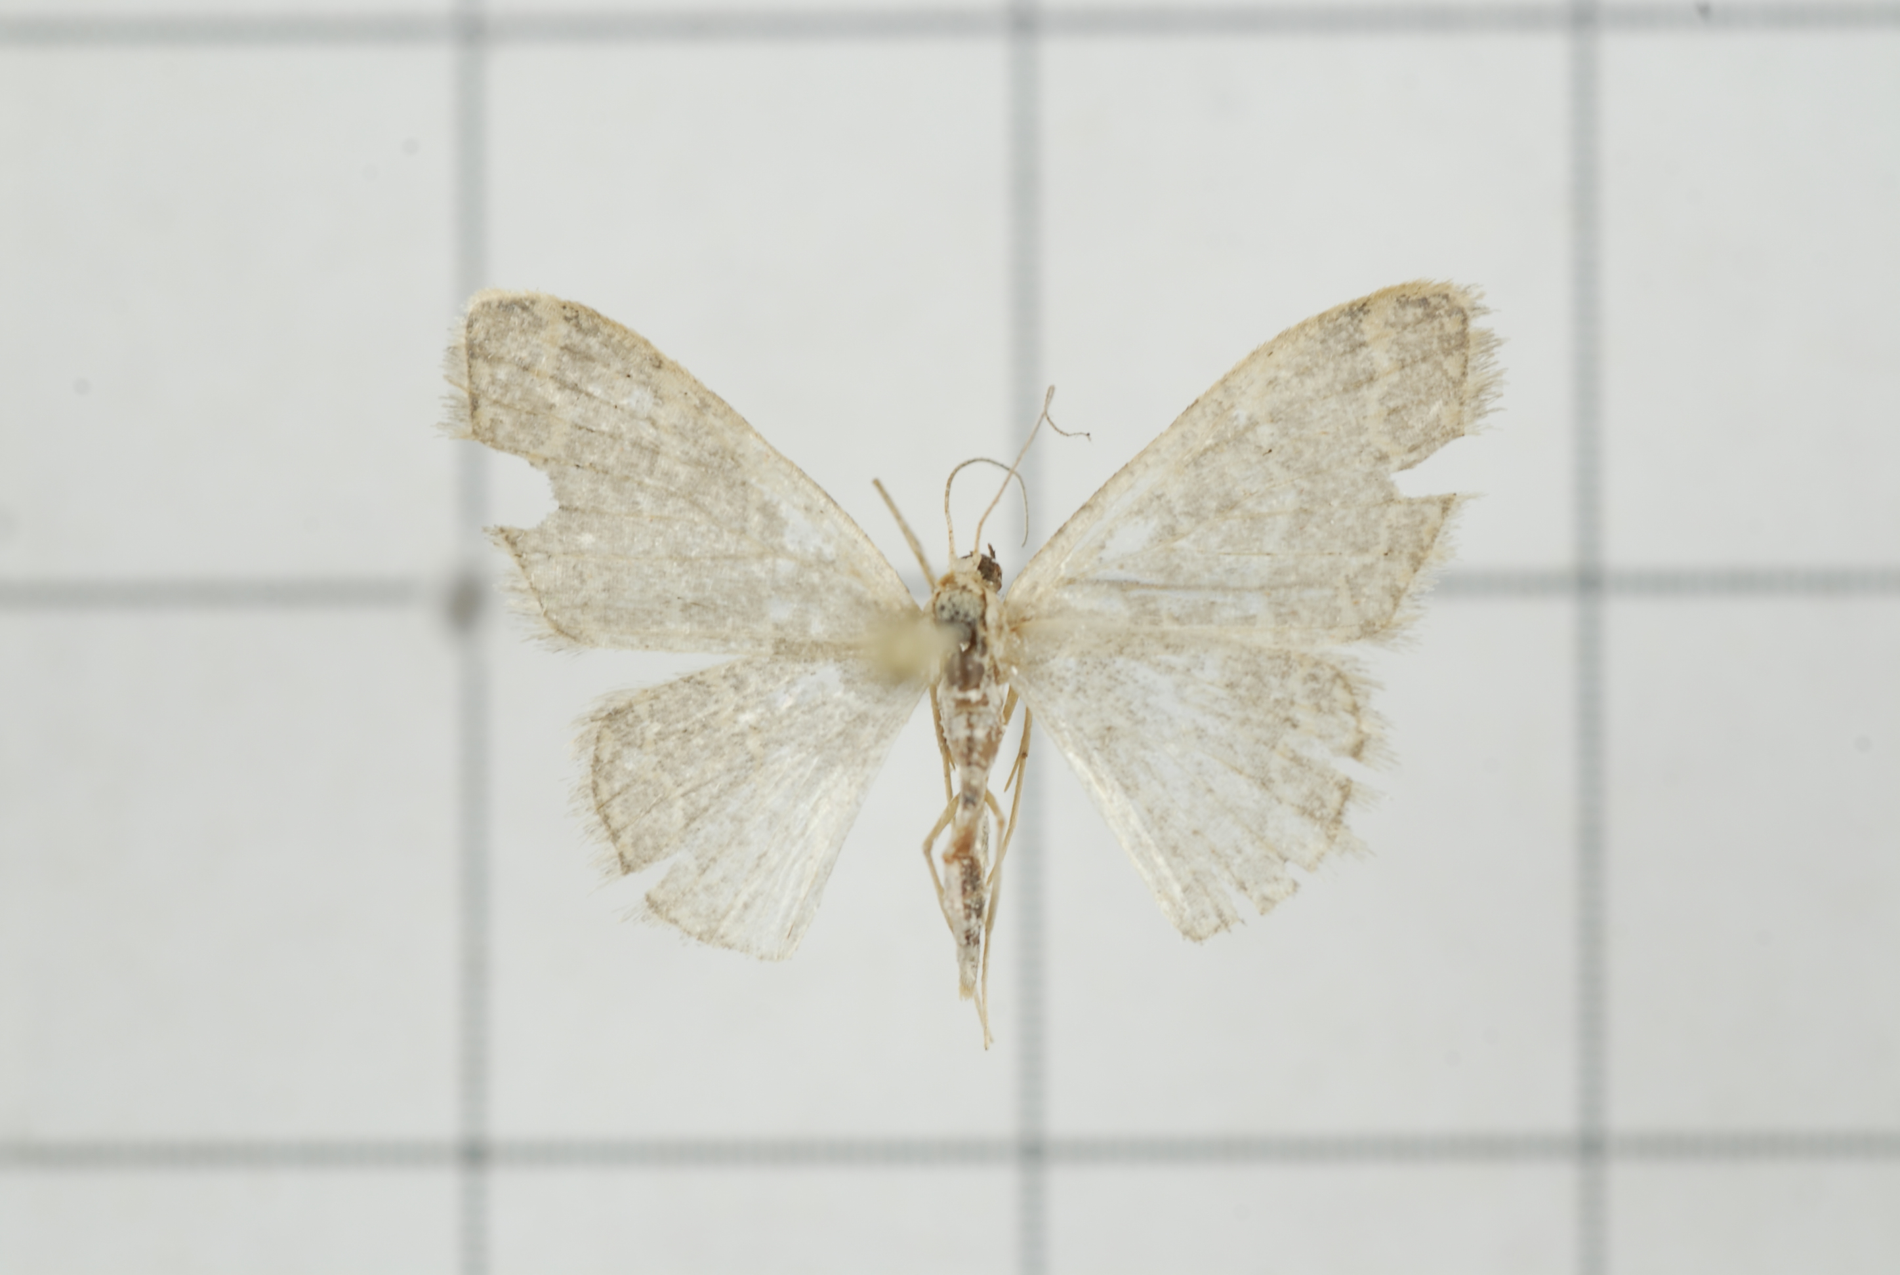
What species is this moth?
Lophophleps purpurea
